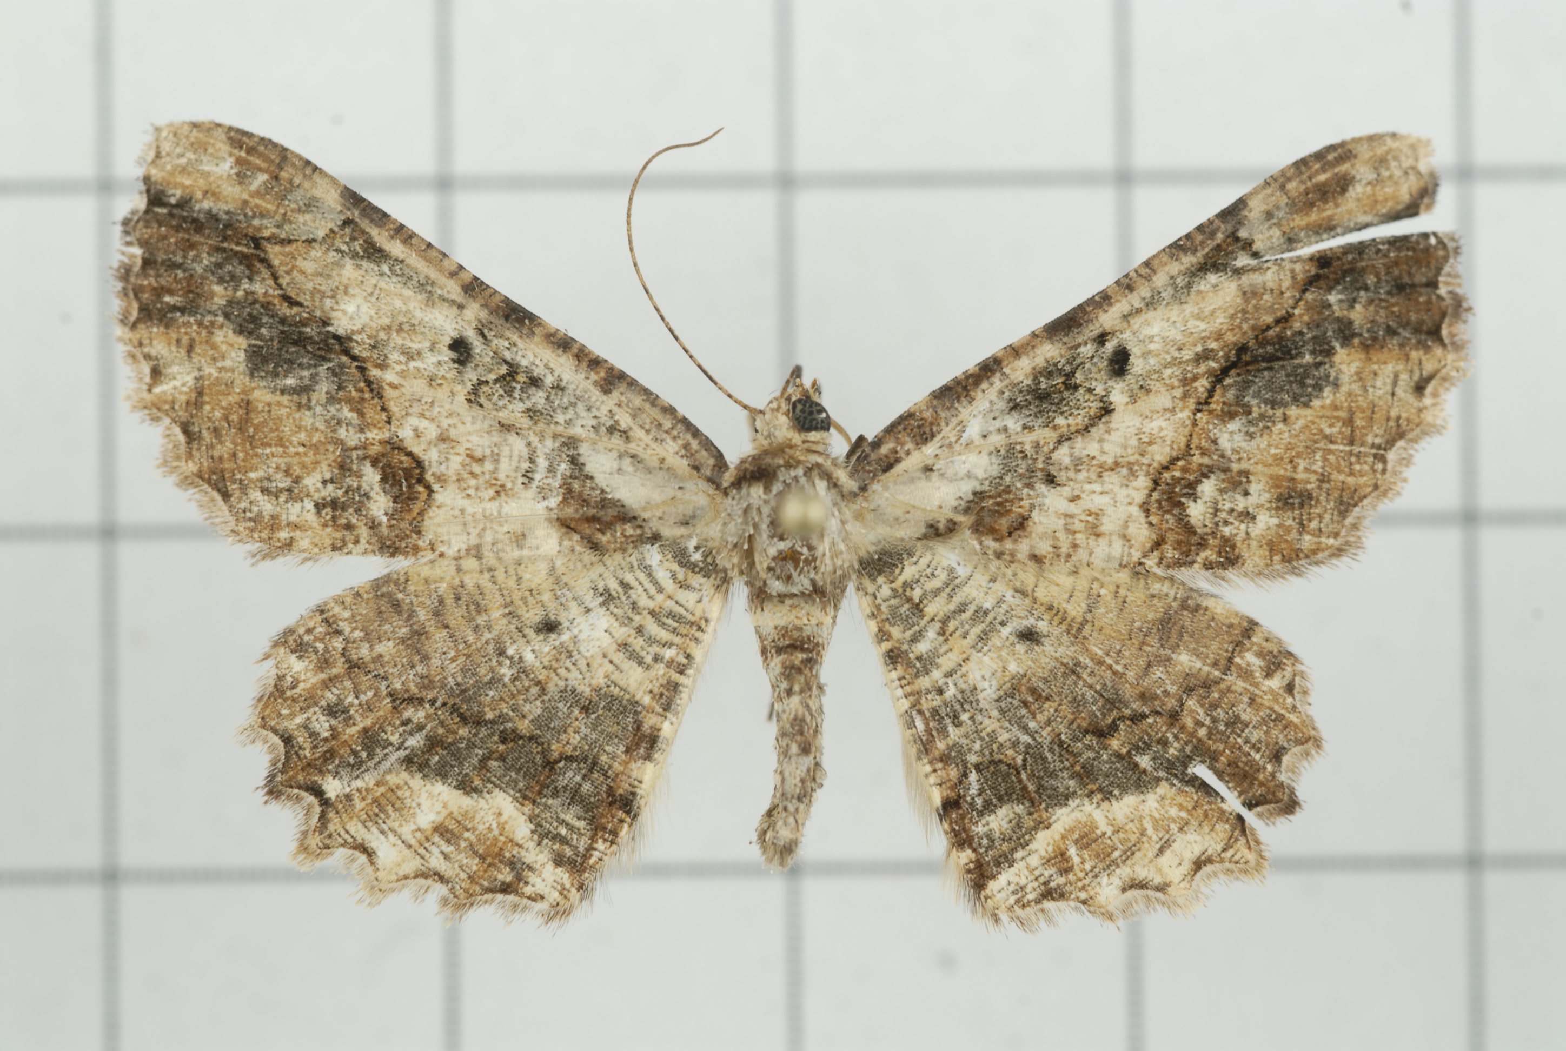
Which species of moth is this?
Menophra anaplagiata
